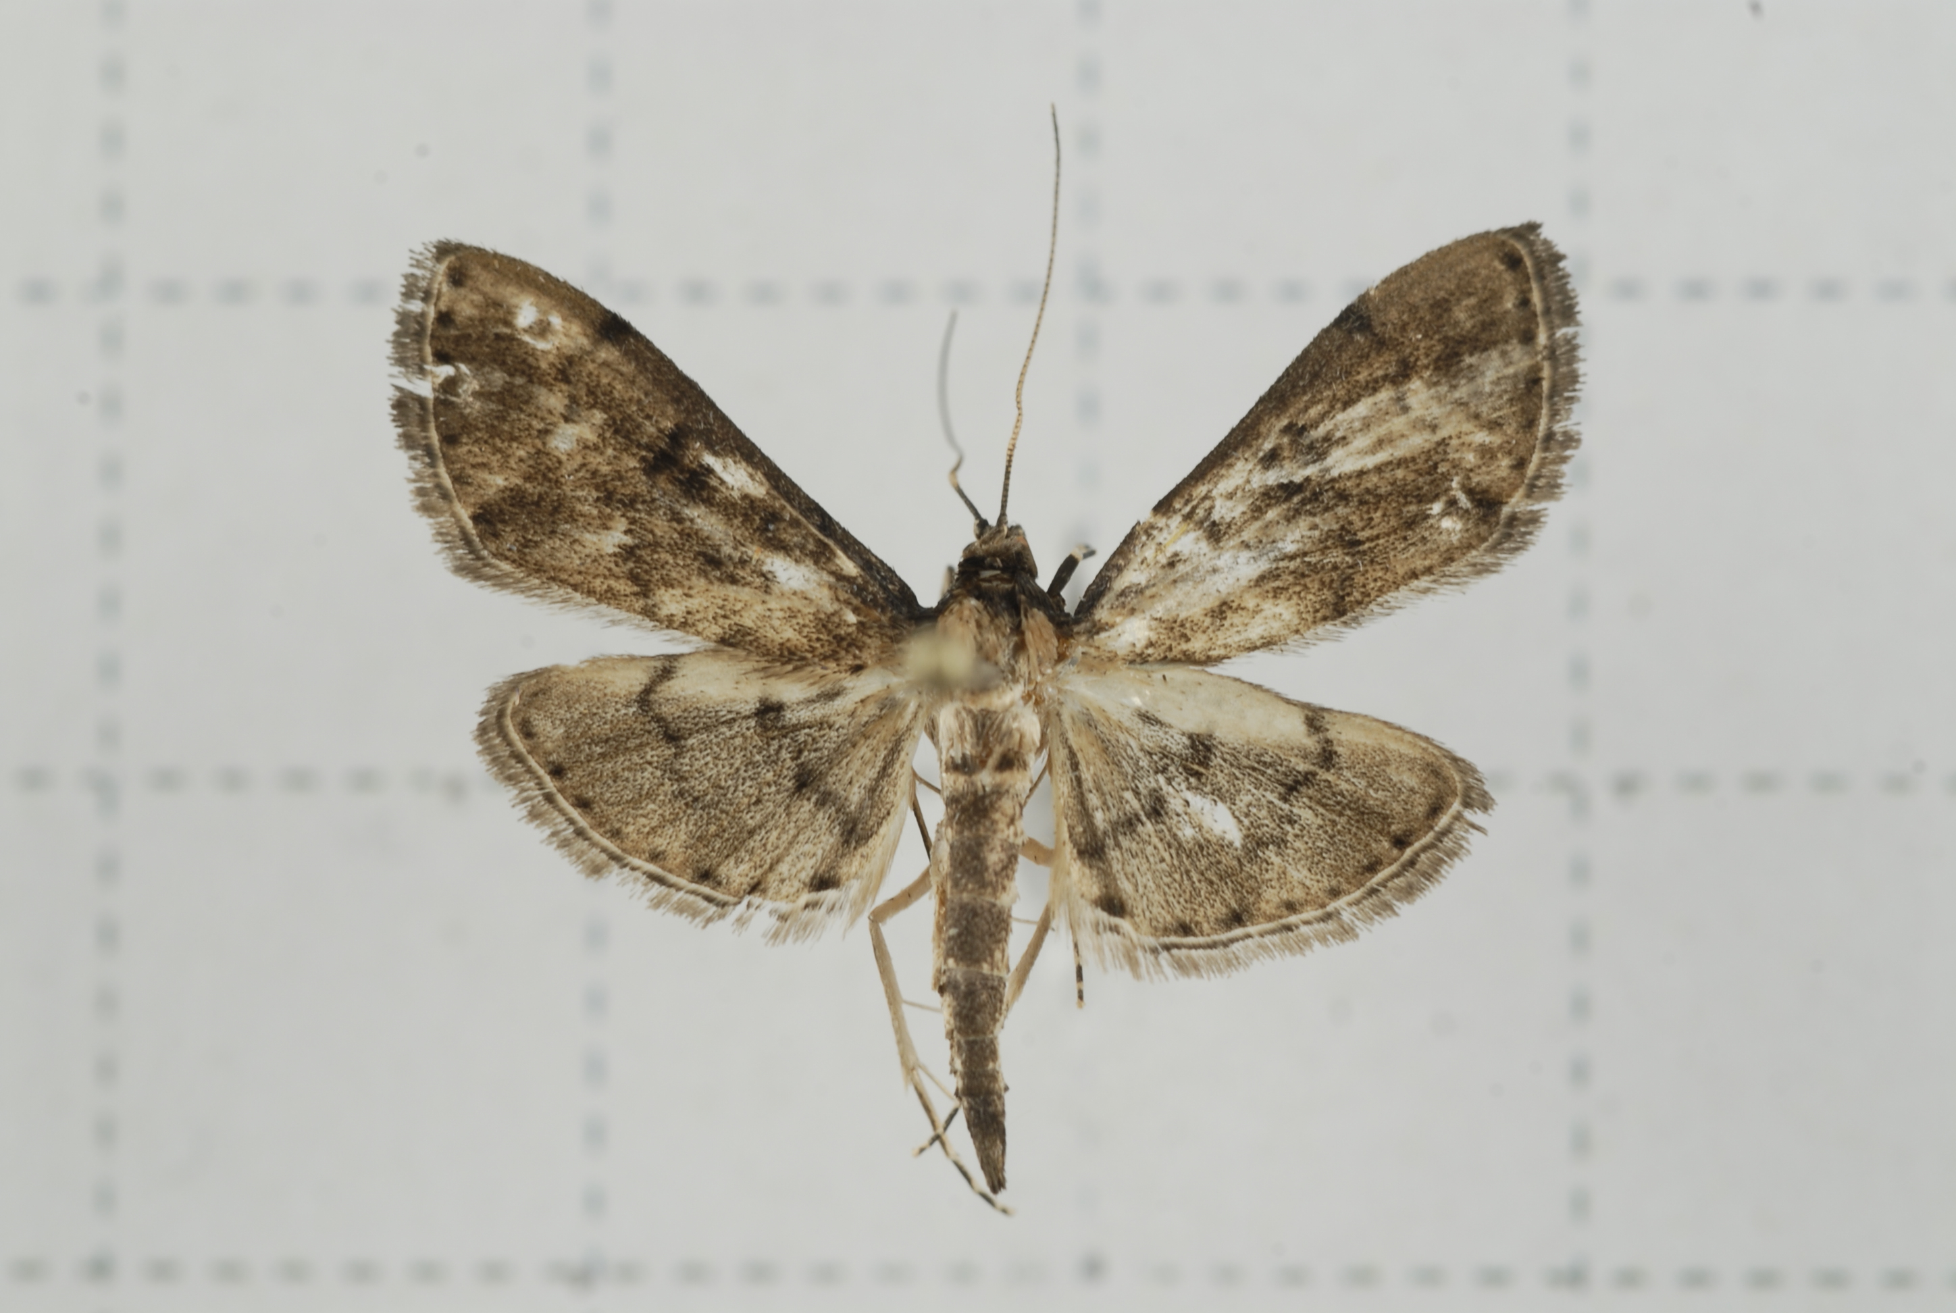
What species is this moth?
Nacoleia charesalis
